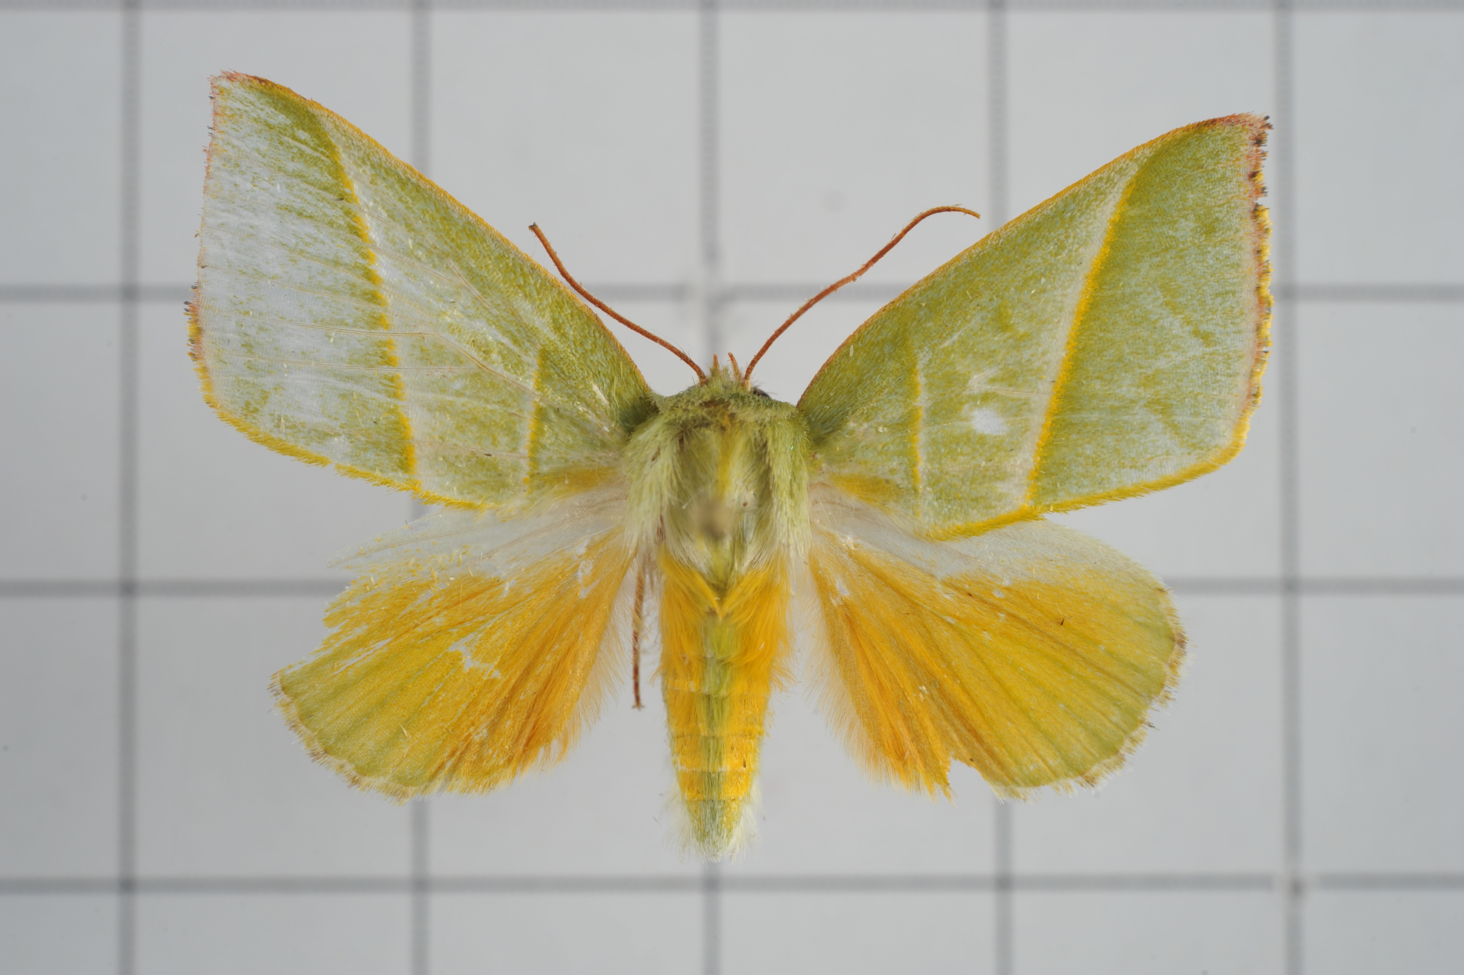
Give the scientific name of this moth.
Hylophilodes tsukusensis
